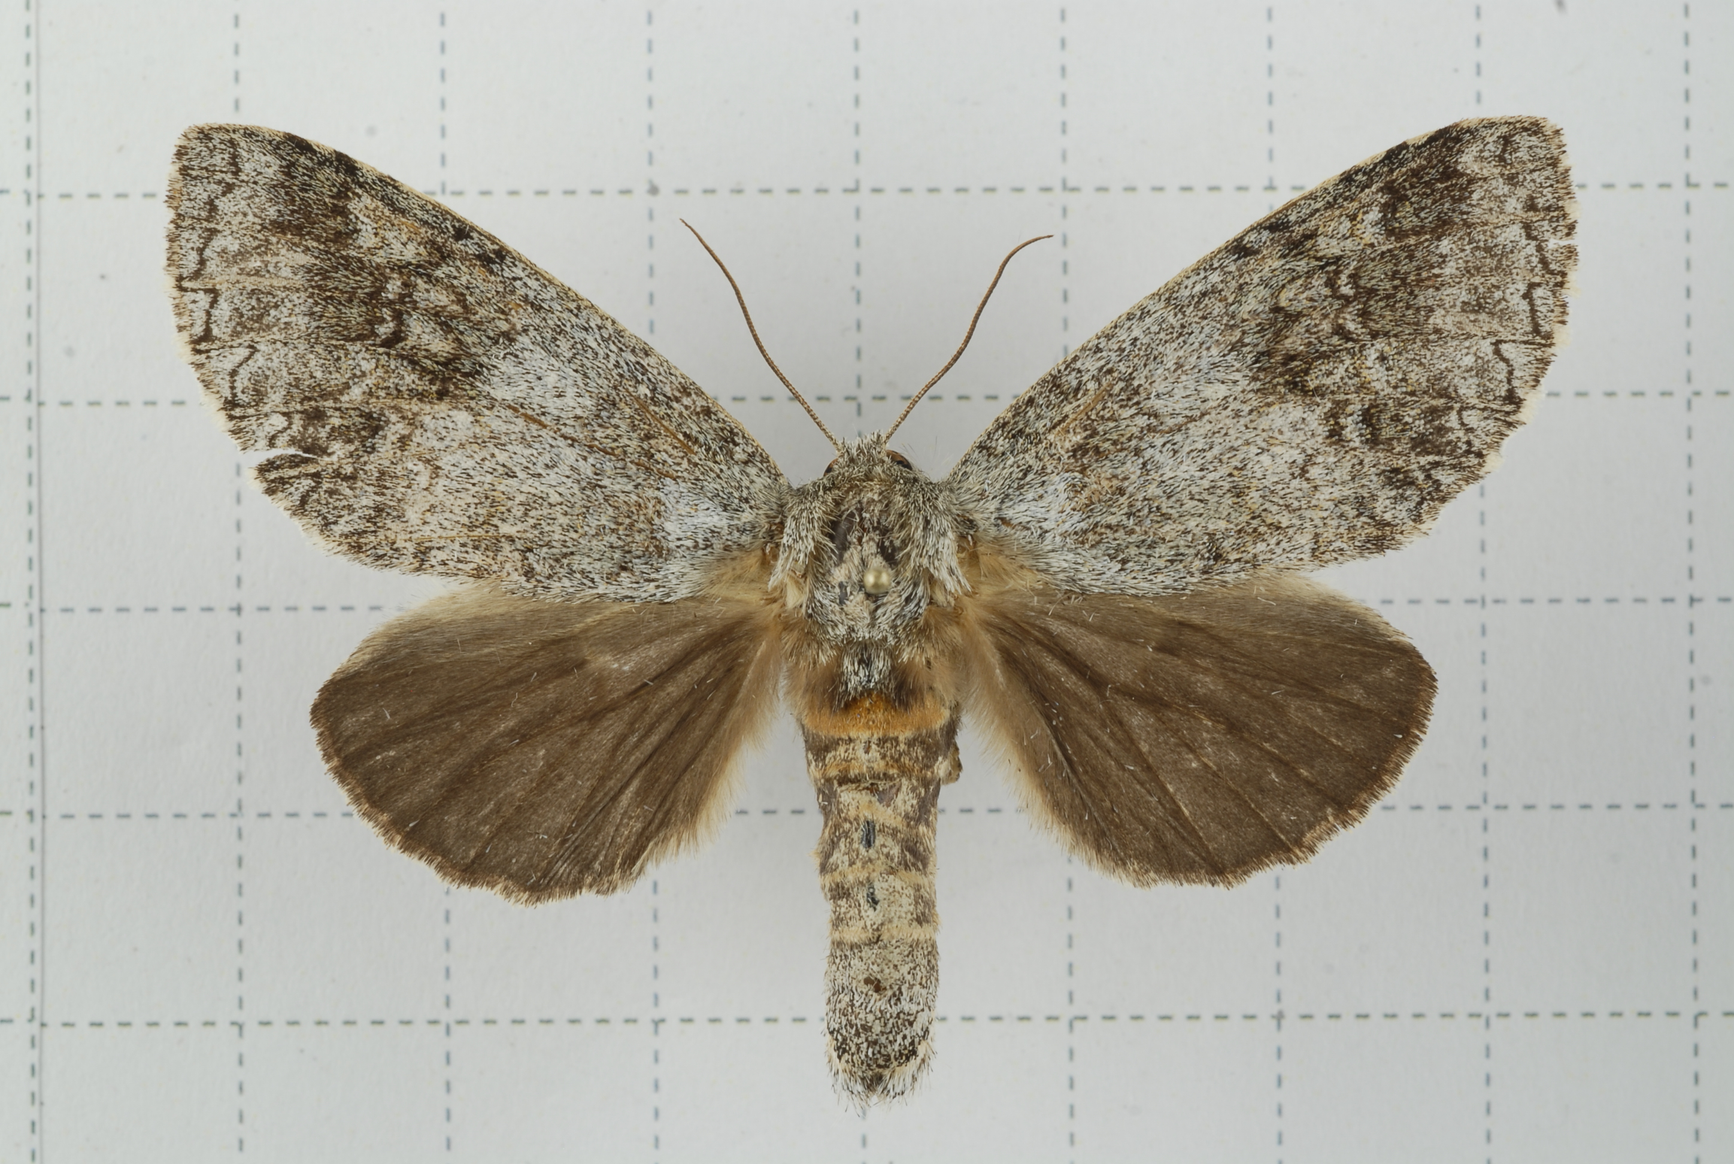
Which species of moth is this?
Mesophalera sigmata
